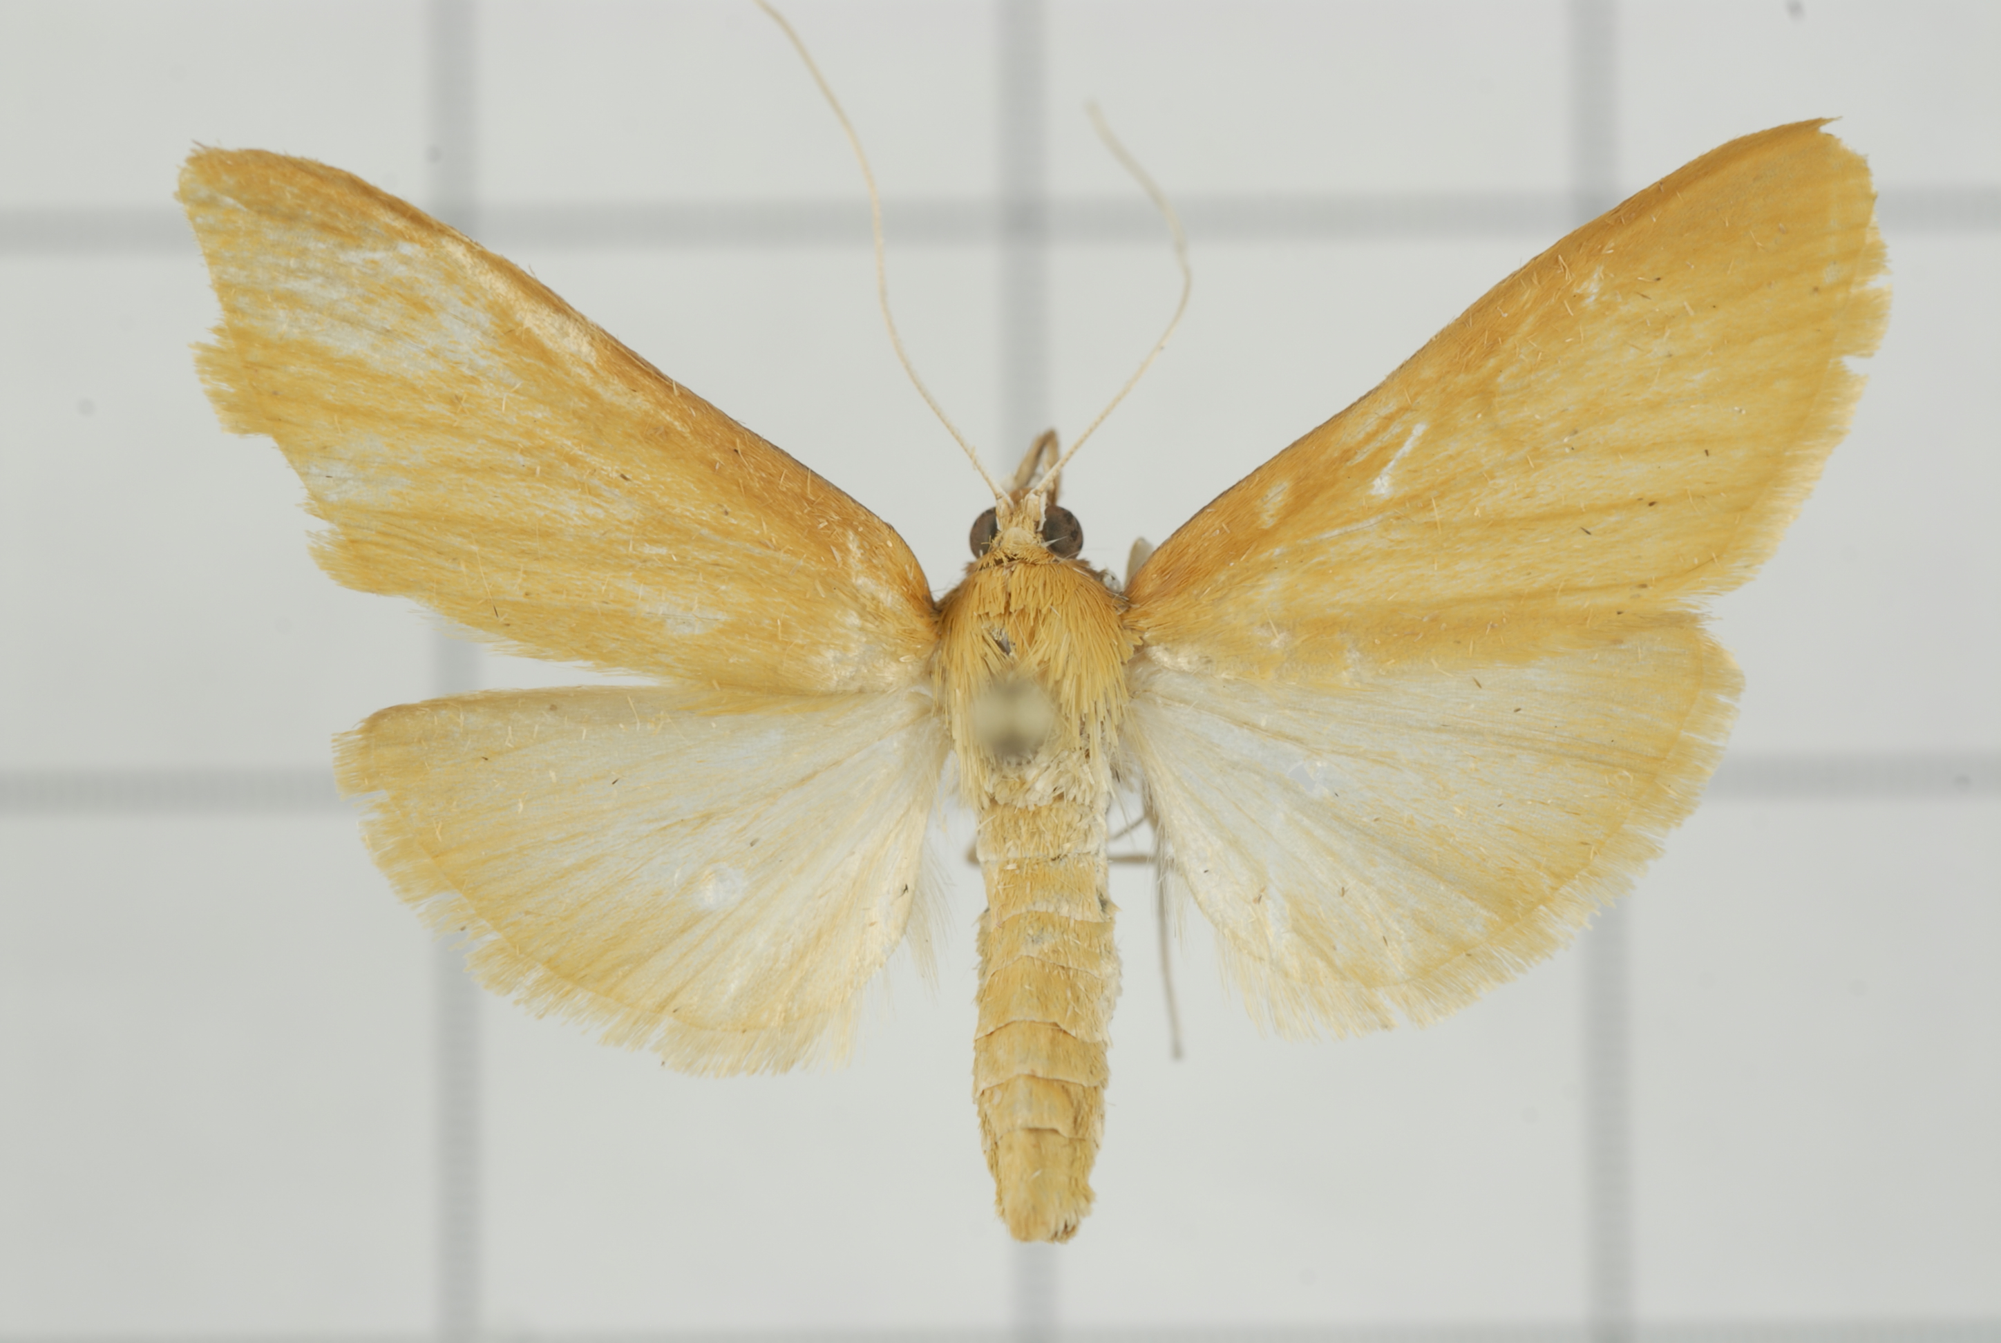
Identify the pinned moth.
Circobotys aurealis
